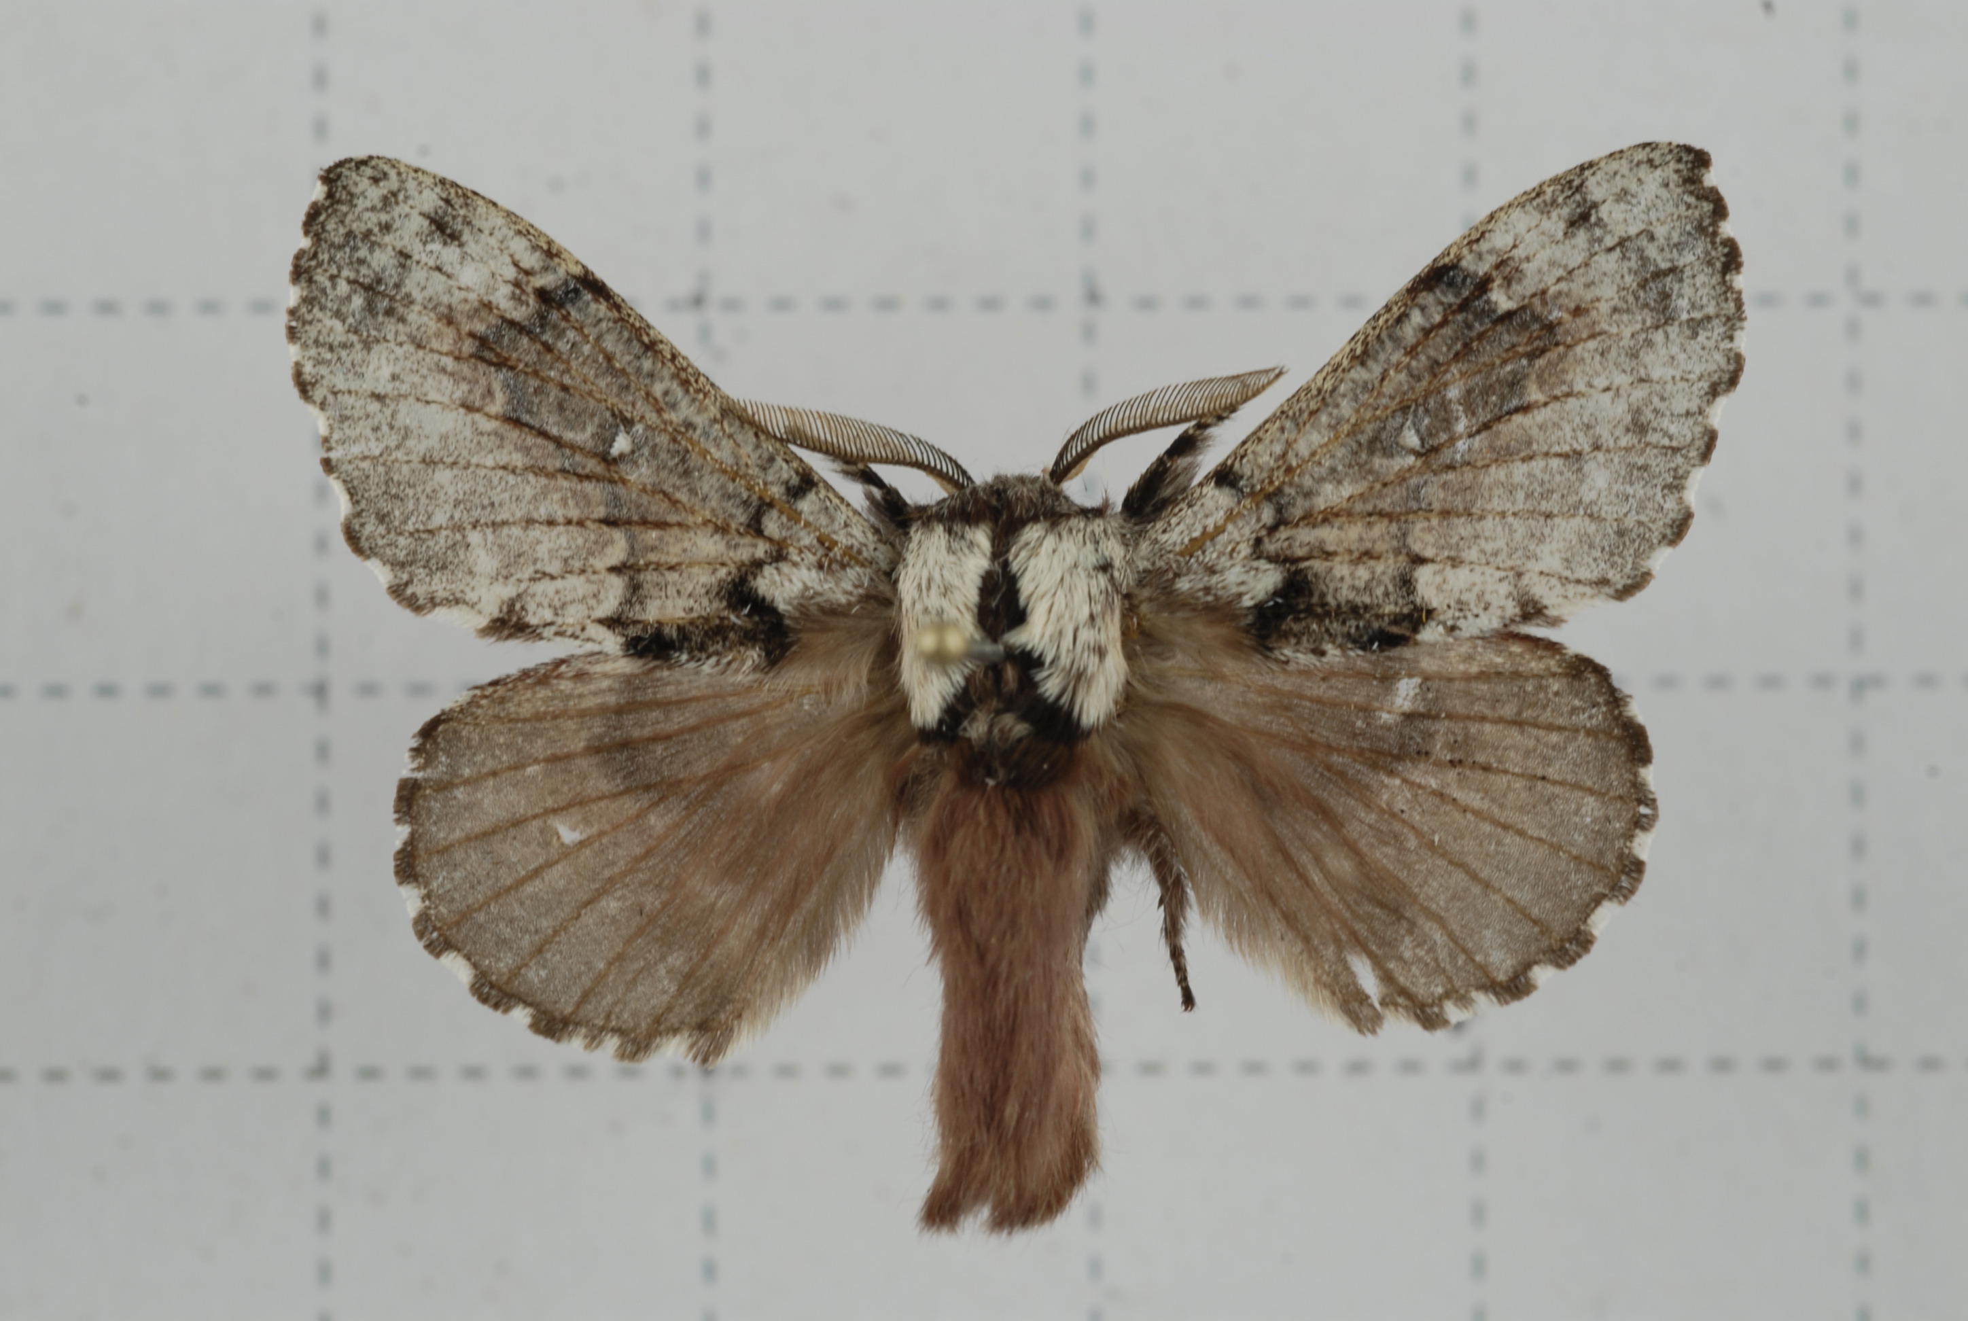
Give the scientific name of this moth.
Cosmotriche discitincta discitincta
